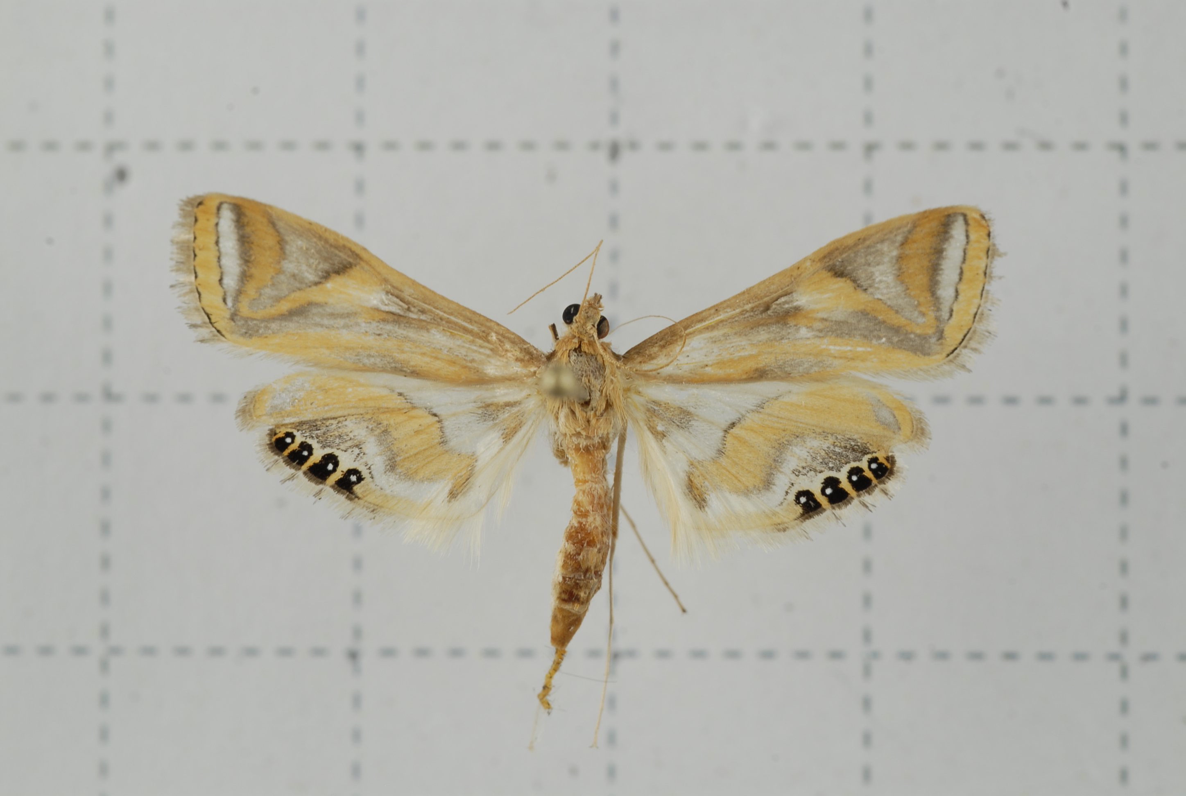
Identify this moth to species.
Eoophyla conjunctalis
